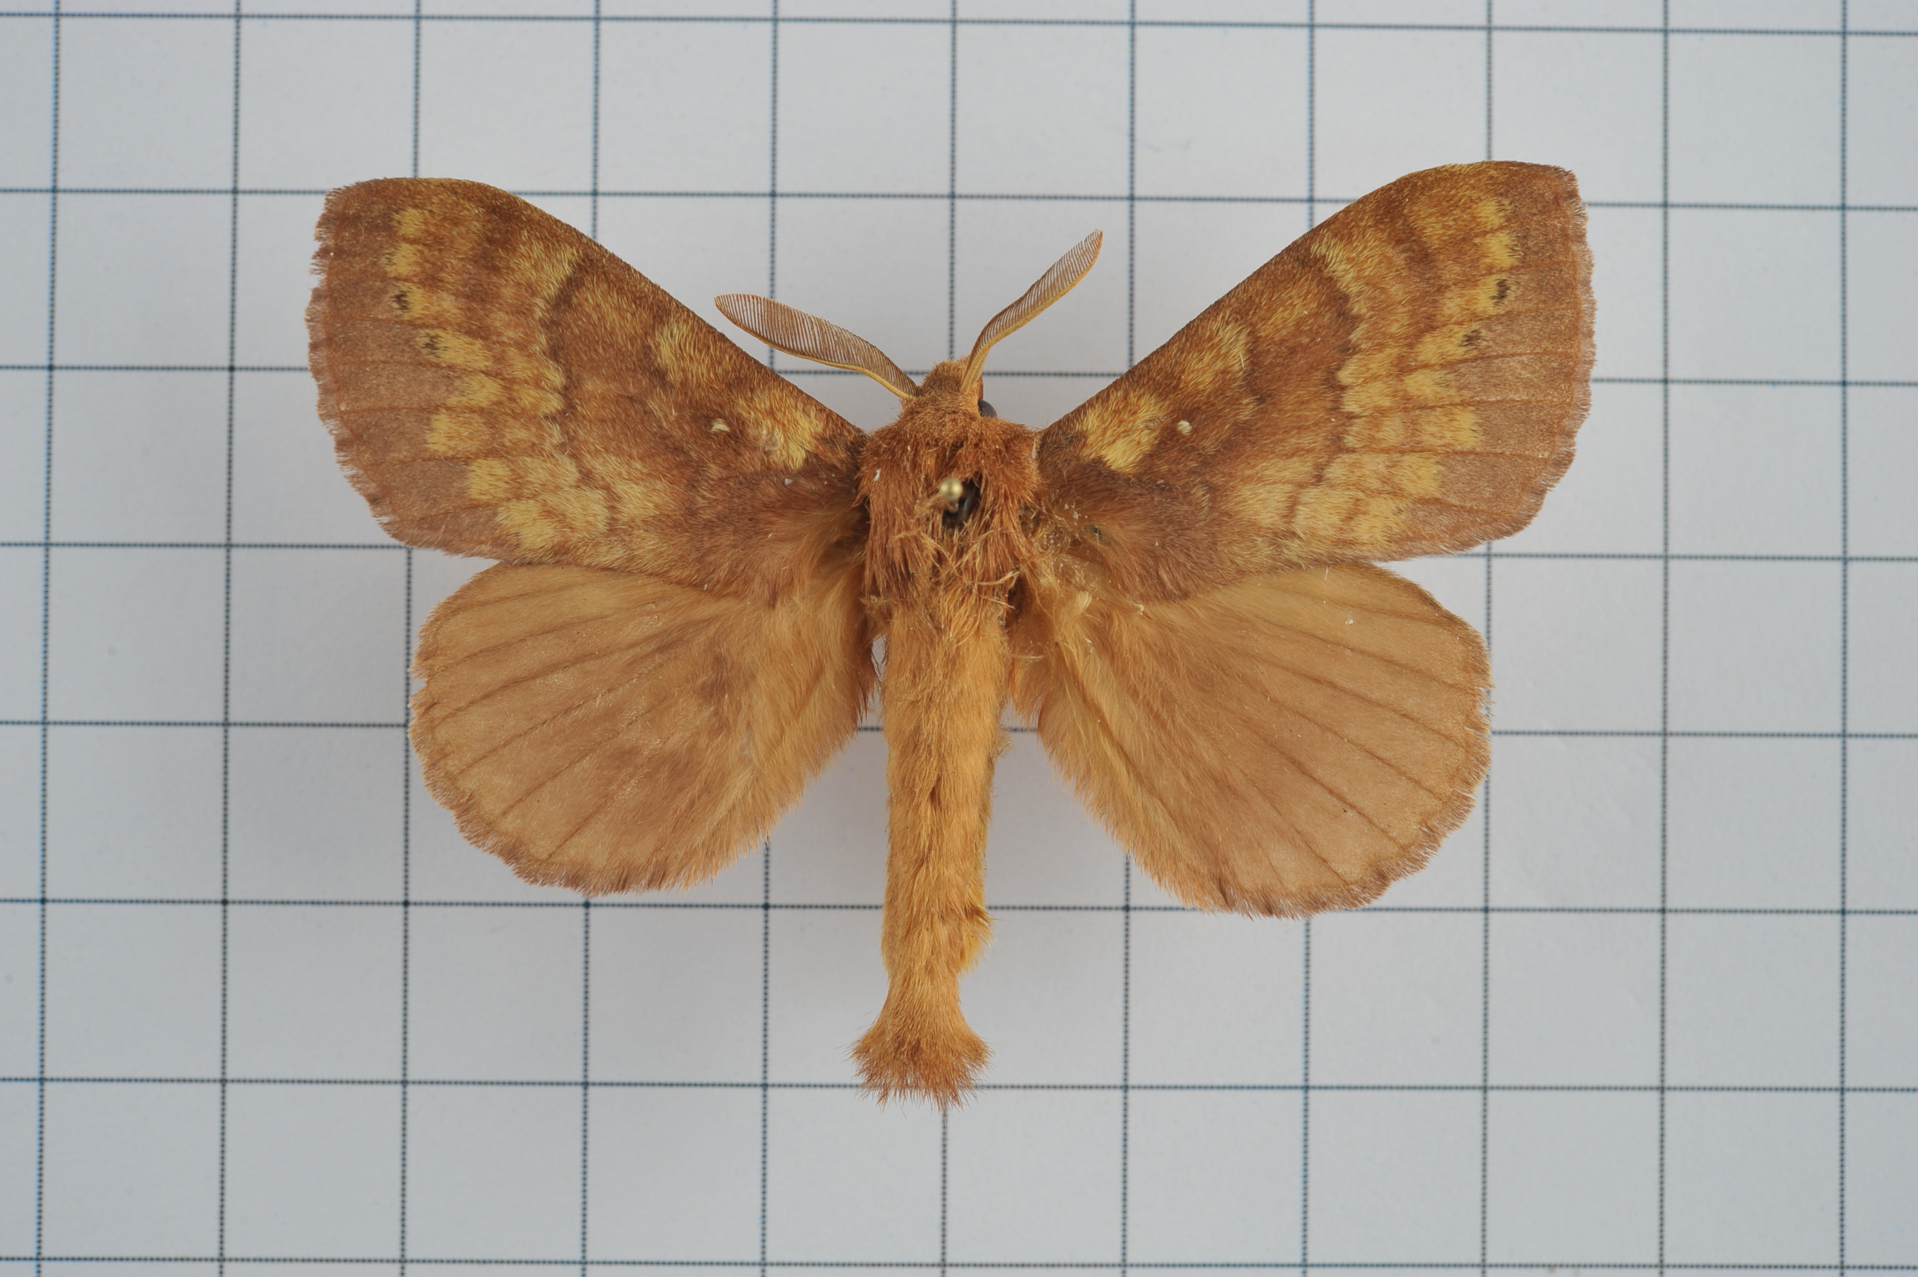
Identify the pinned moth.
Kunugia undans metanastroides
